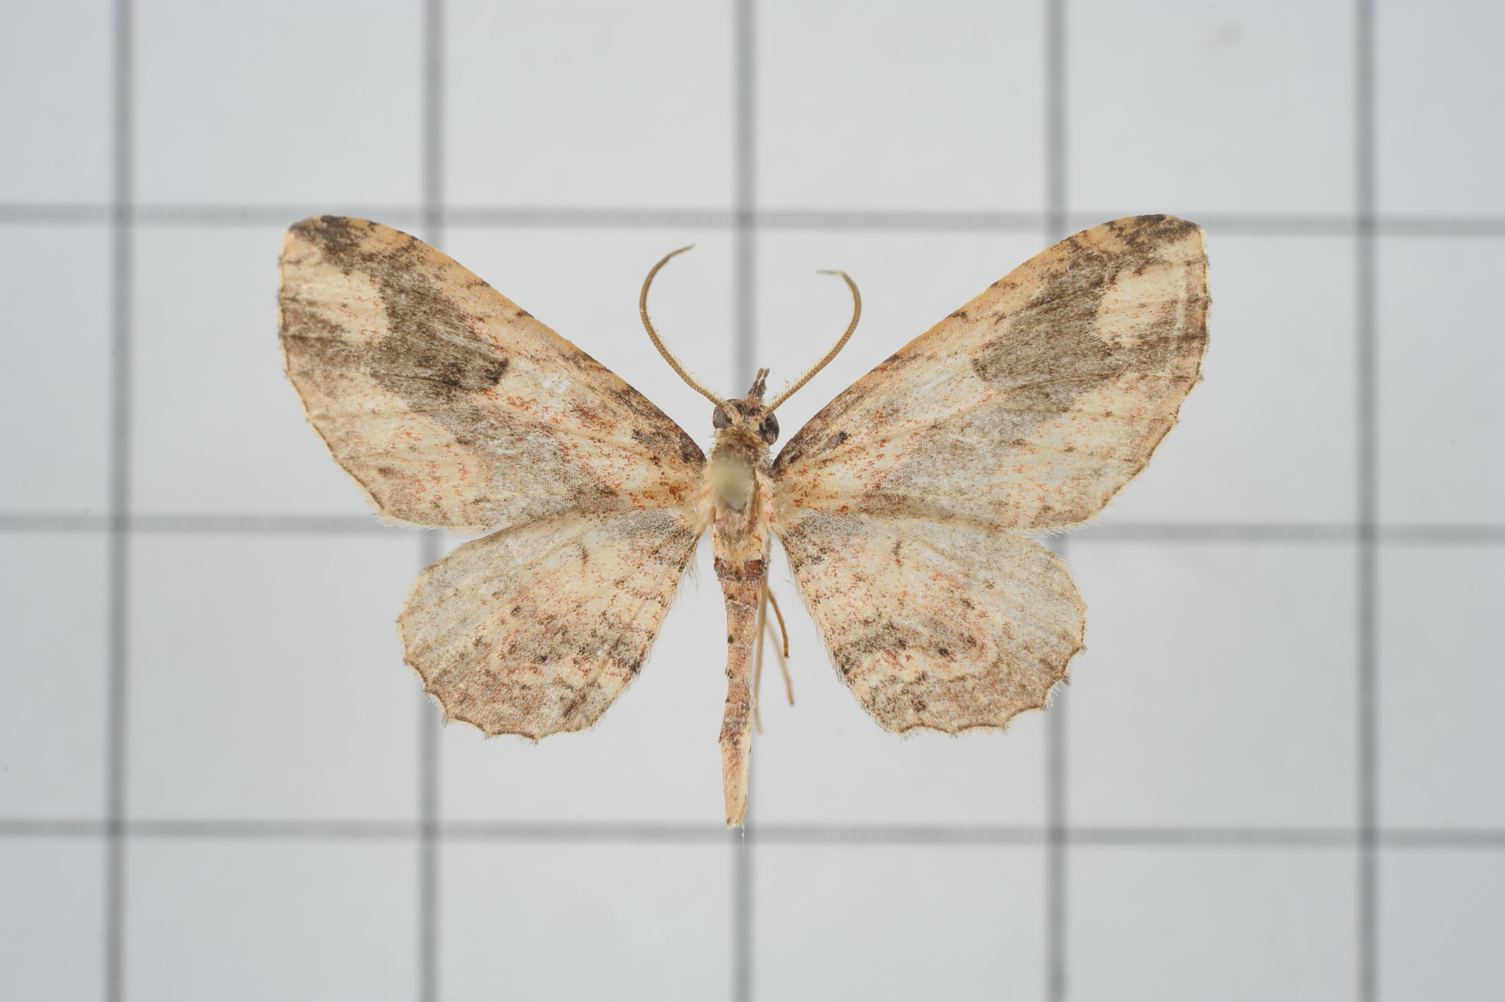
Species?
Ziridava kanshireiensis
